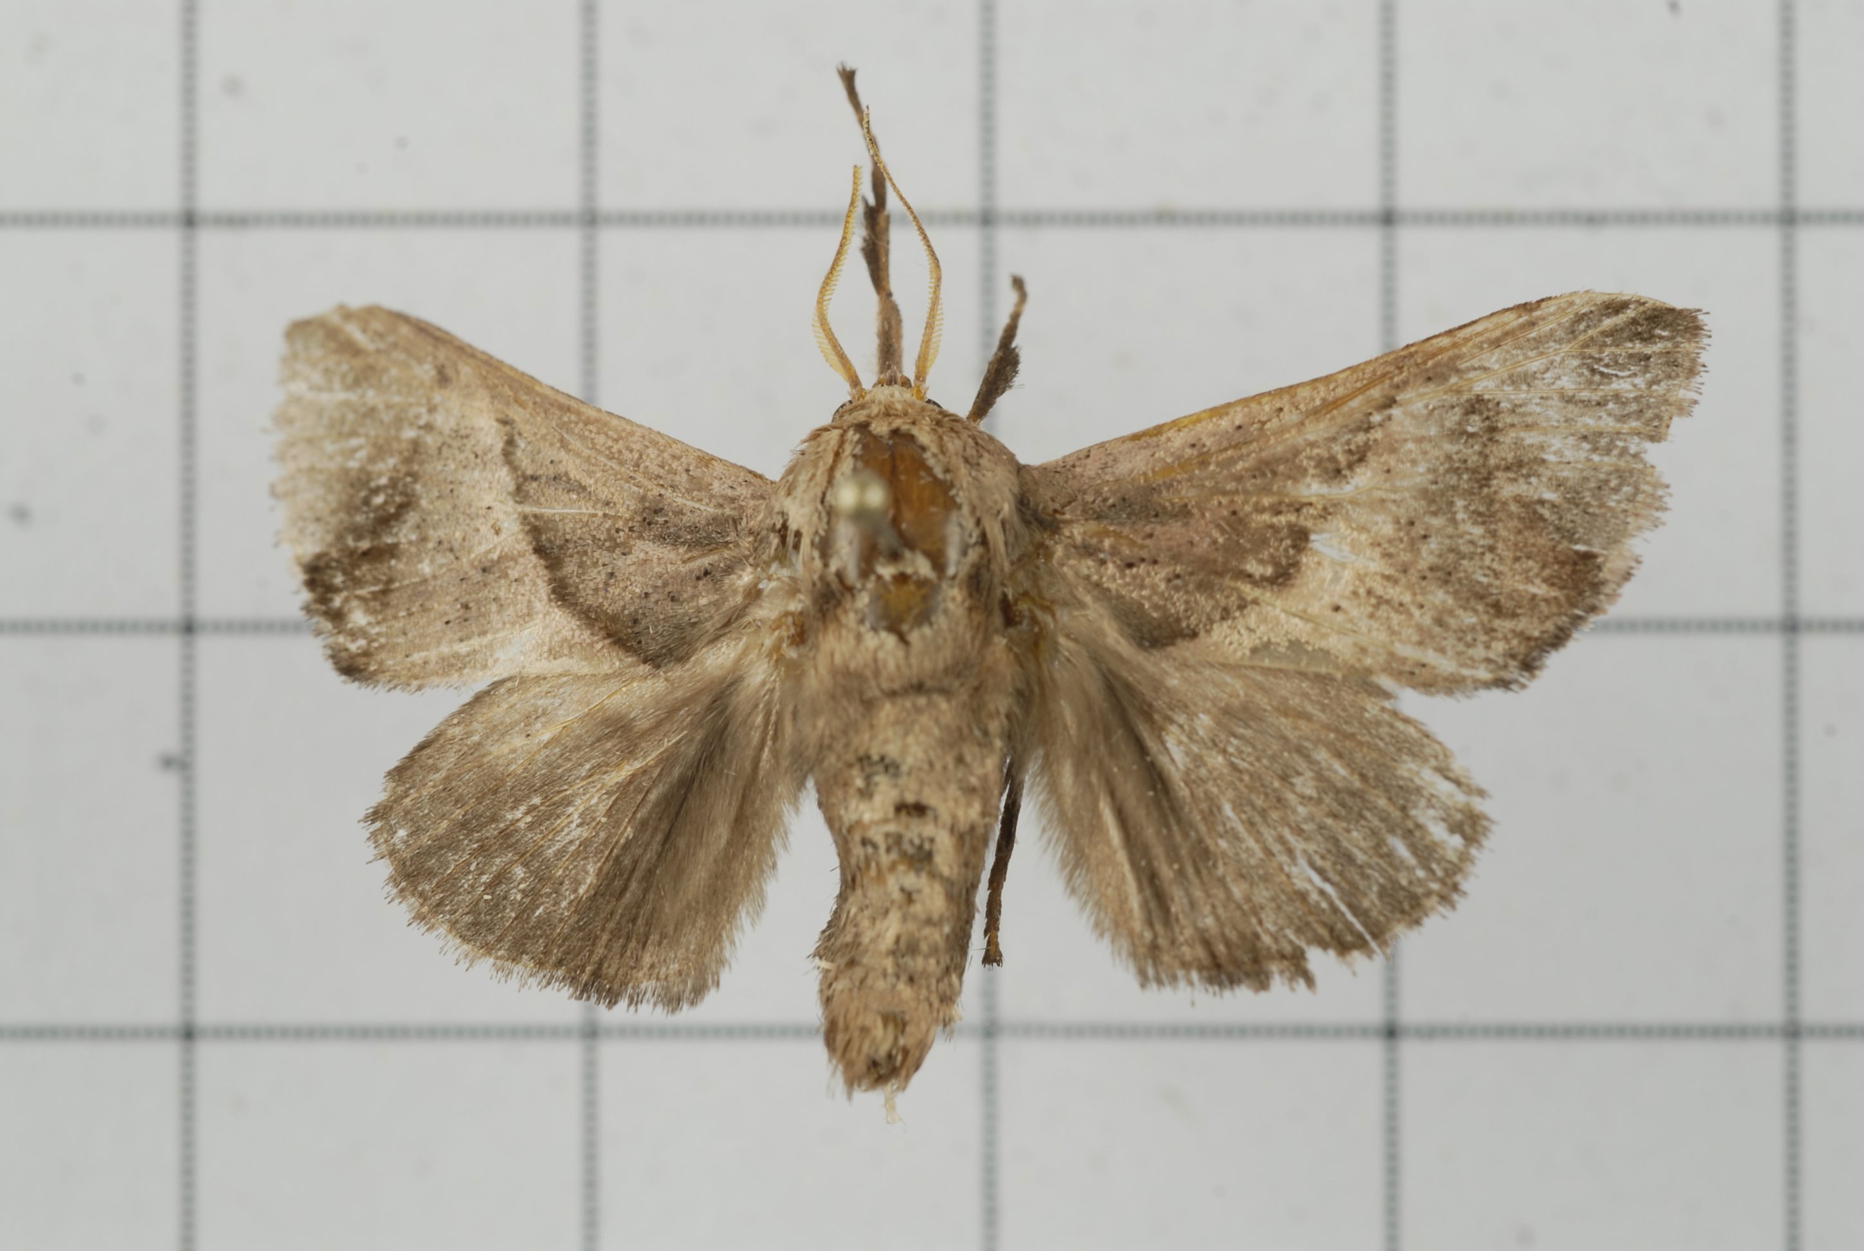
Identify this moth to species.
Setora postornata
